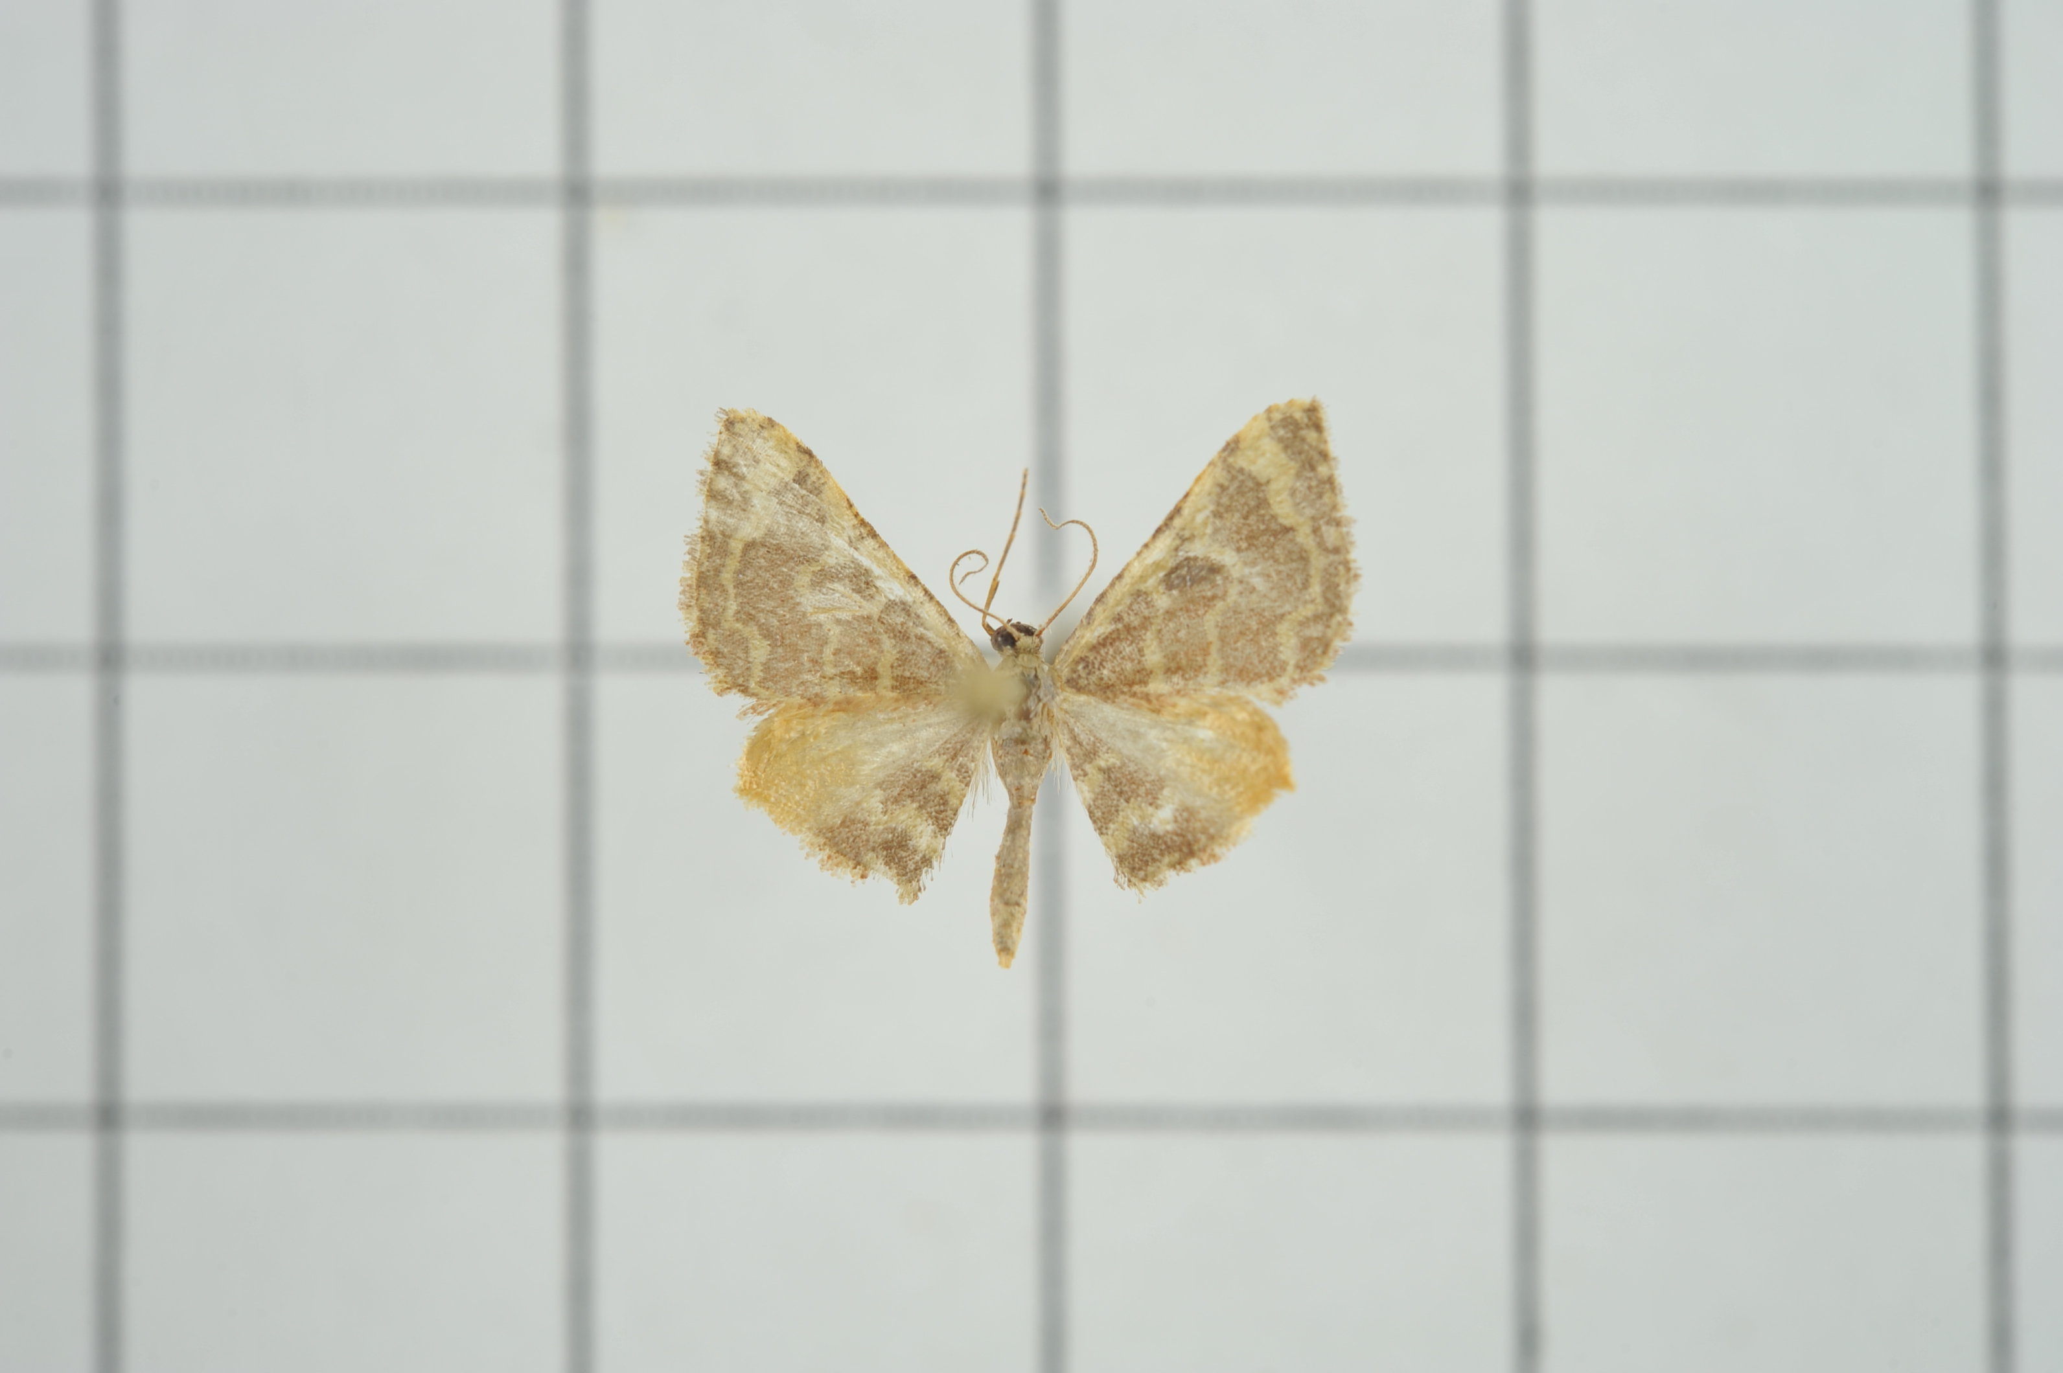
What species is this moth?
Lophophleps purpurea
